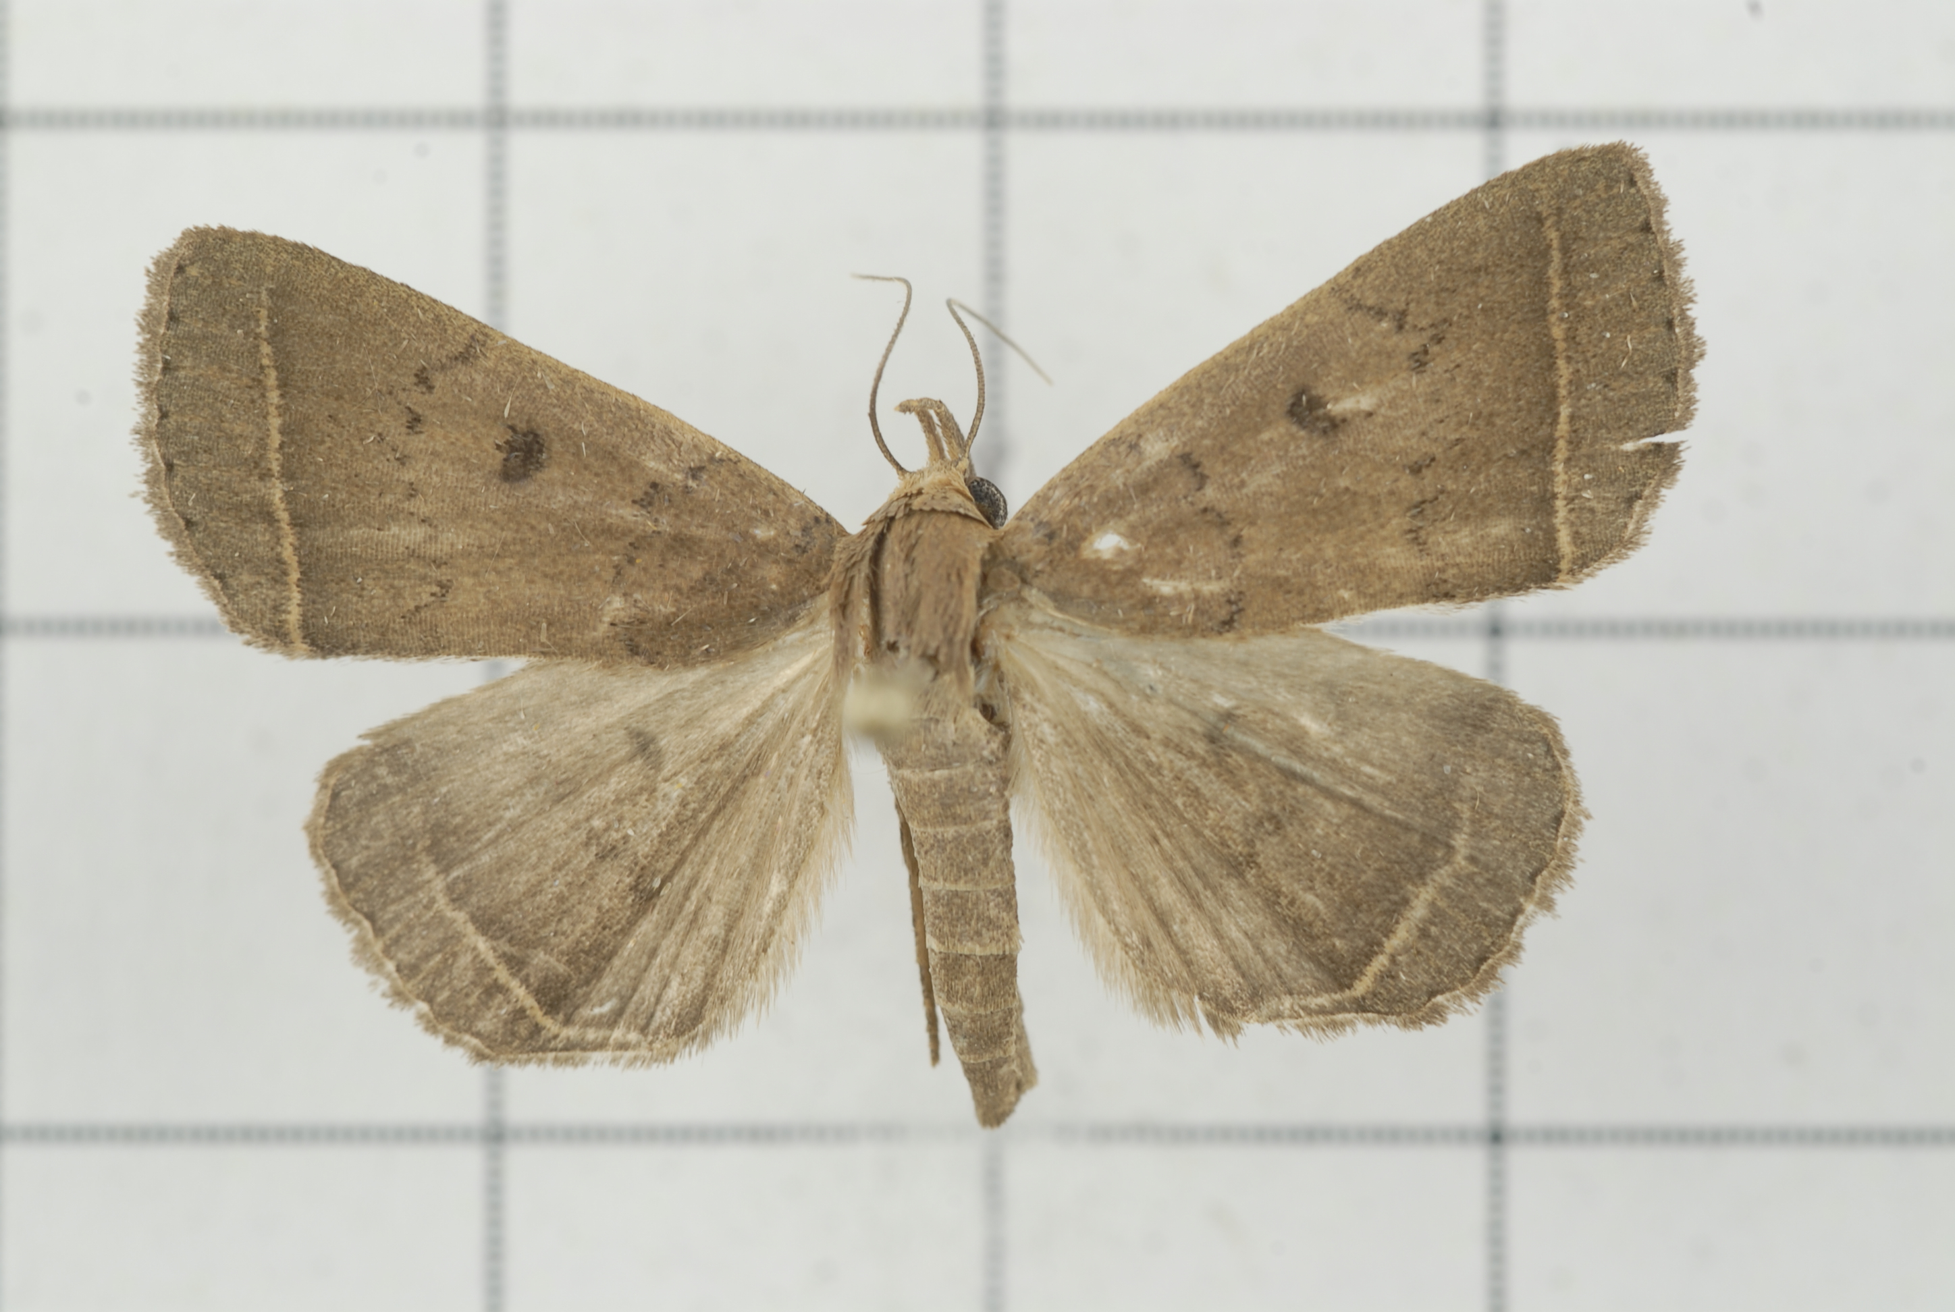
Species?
Simplicia xanthoma
